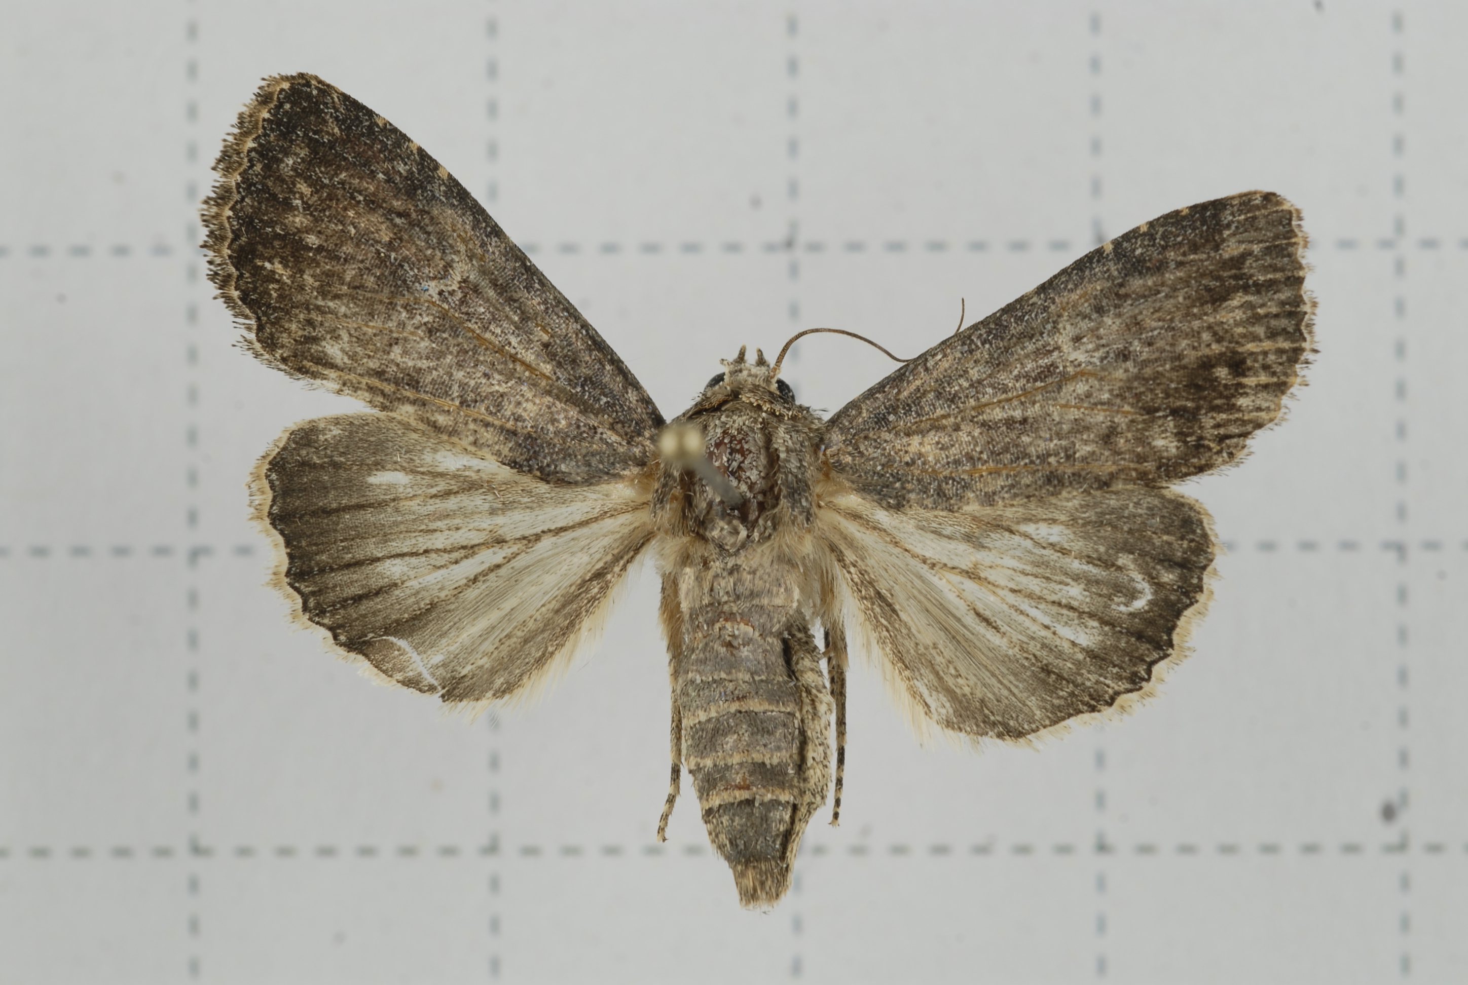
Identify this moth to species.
Condica illecta
